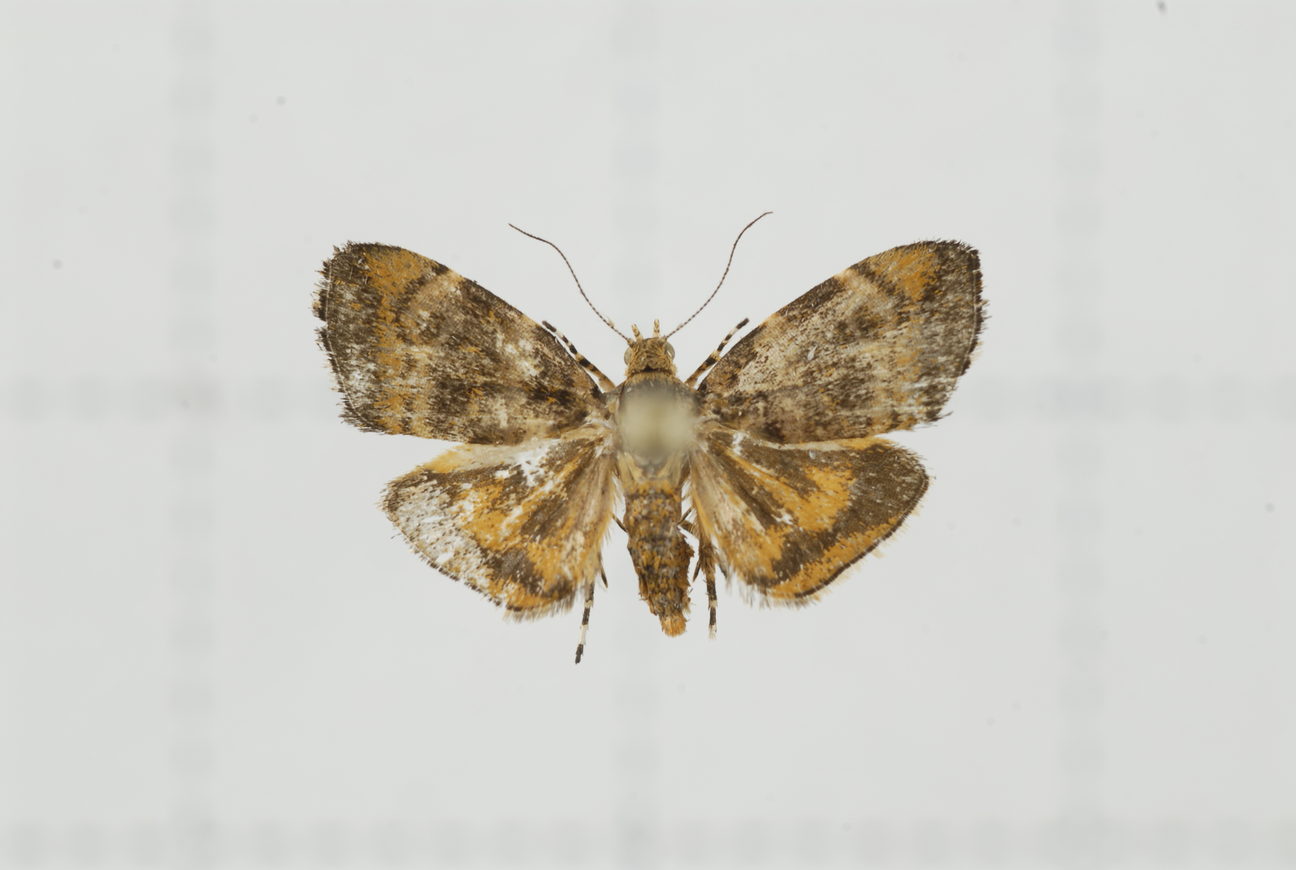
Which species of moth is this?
Choreutis amethystodes
